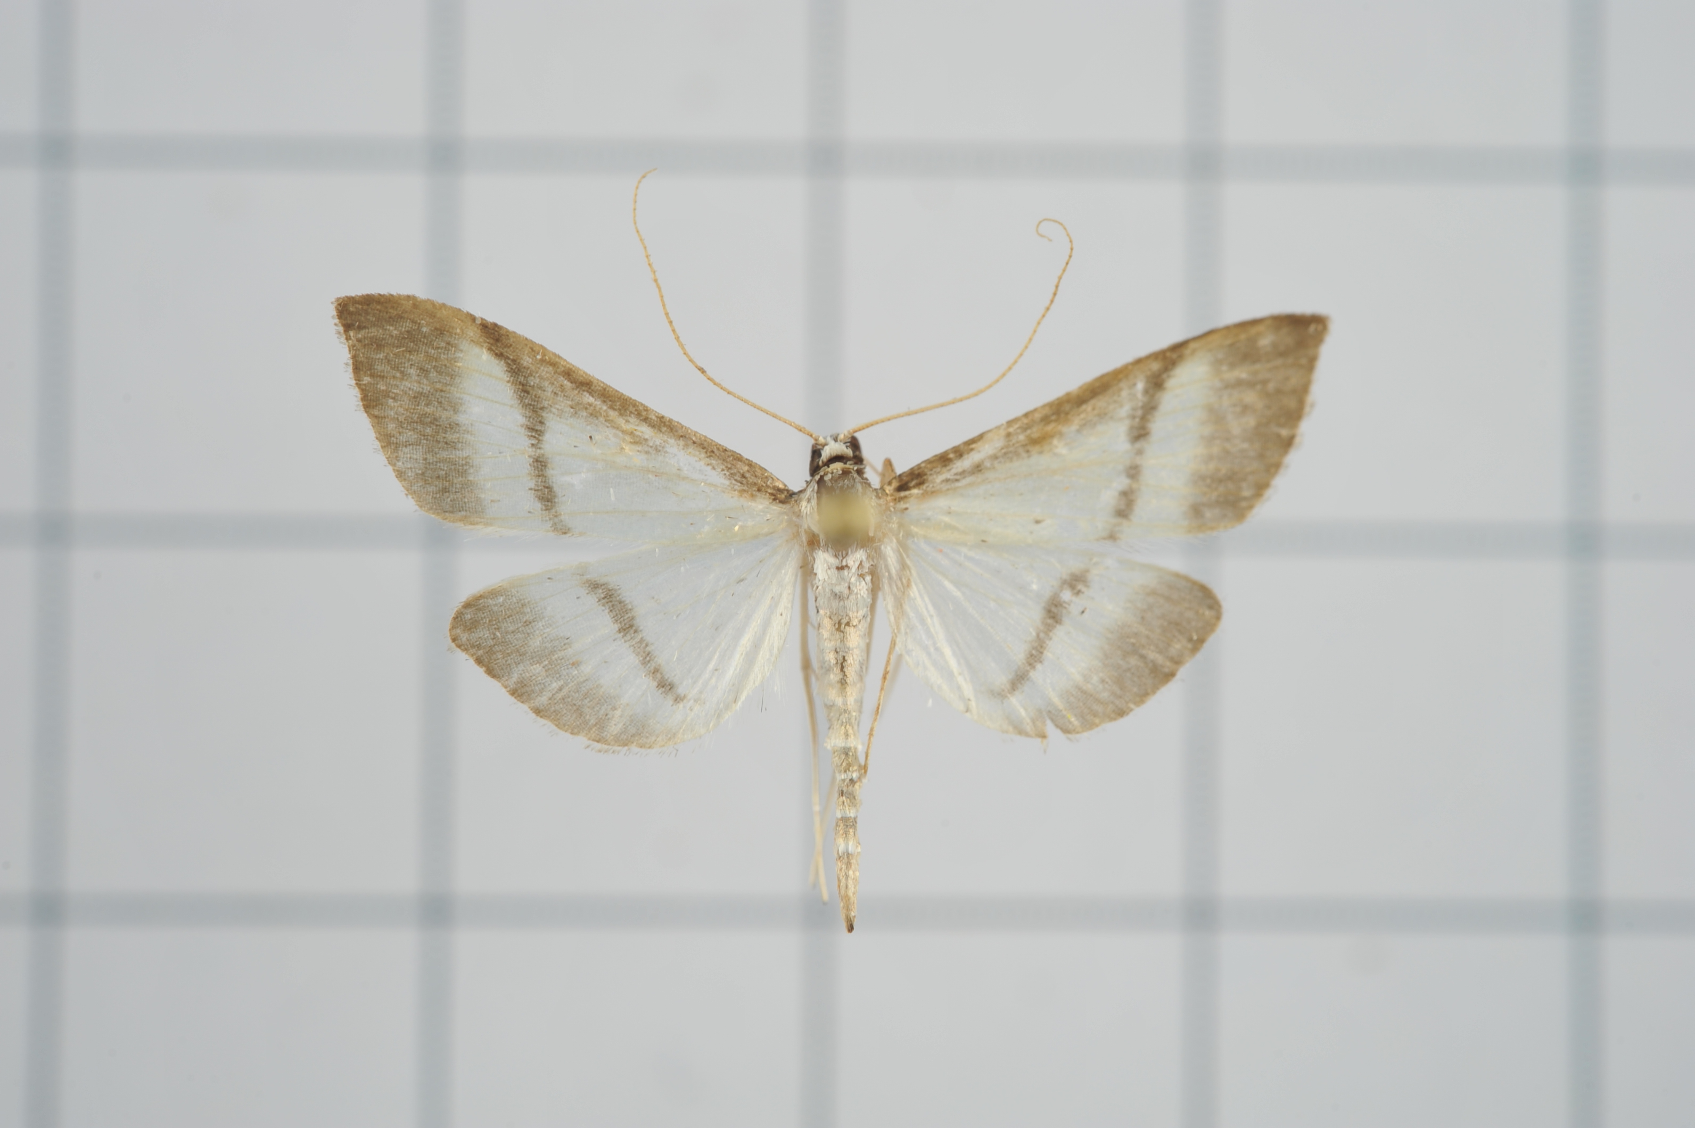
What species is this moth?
Bradina diagonalis
